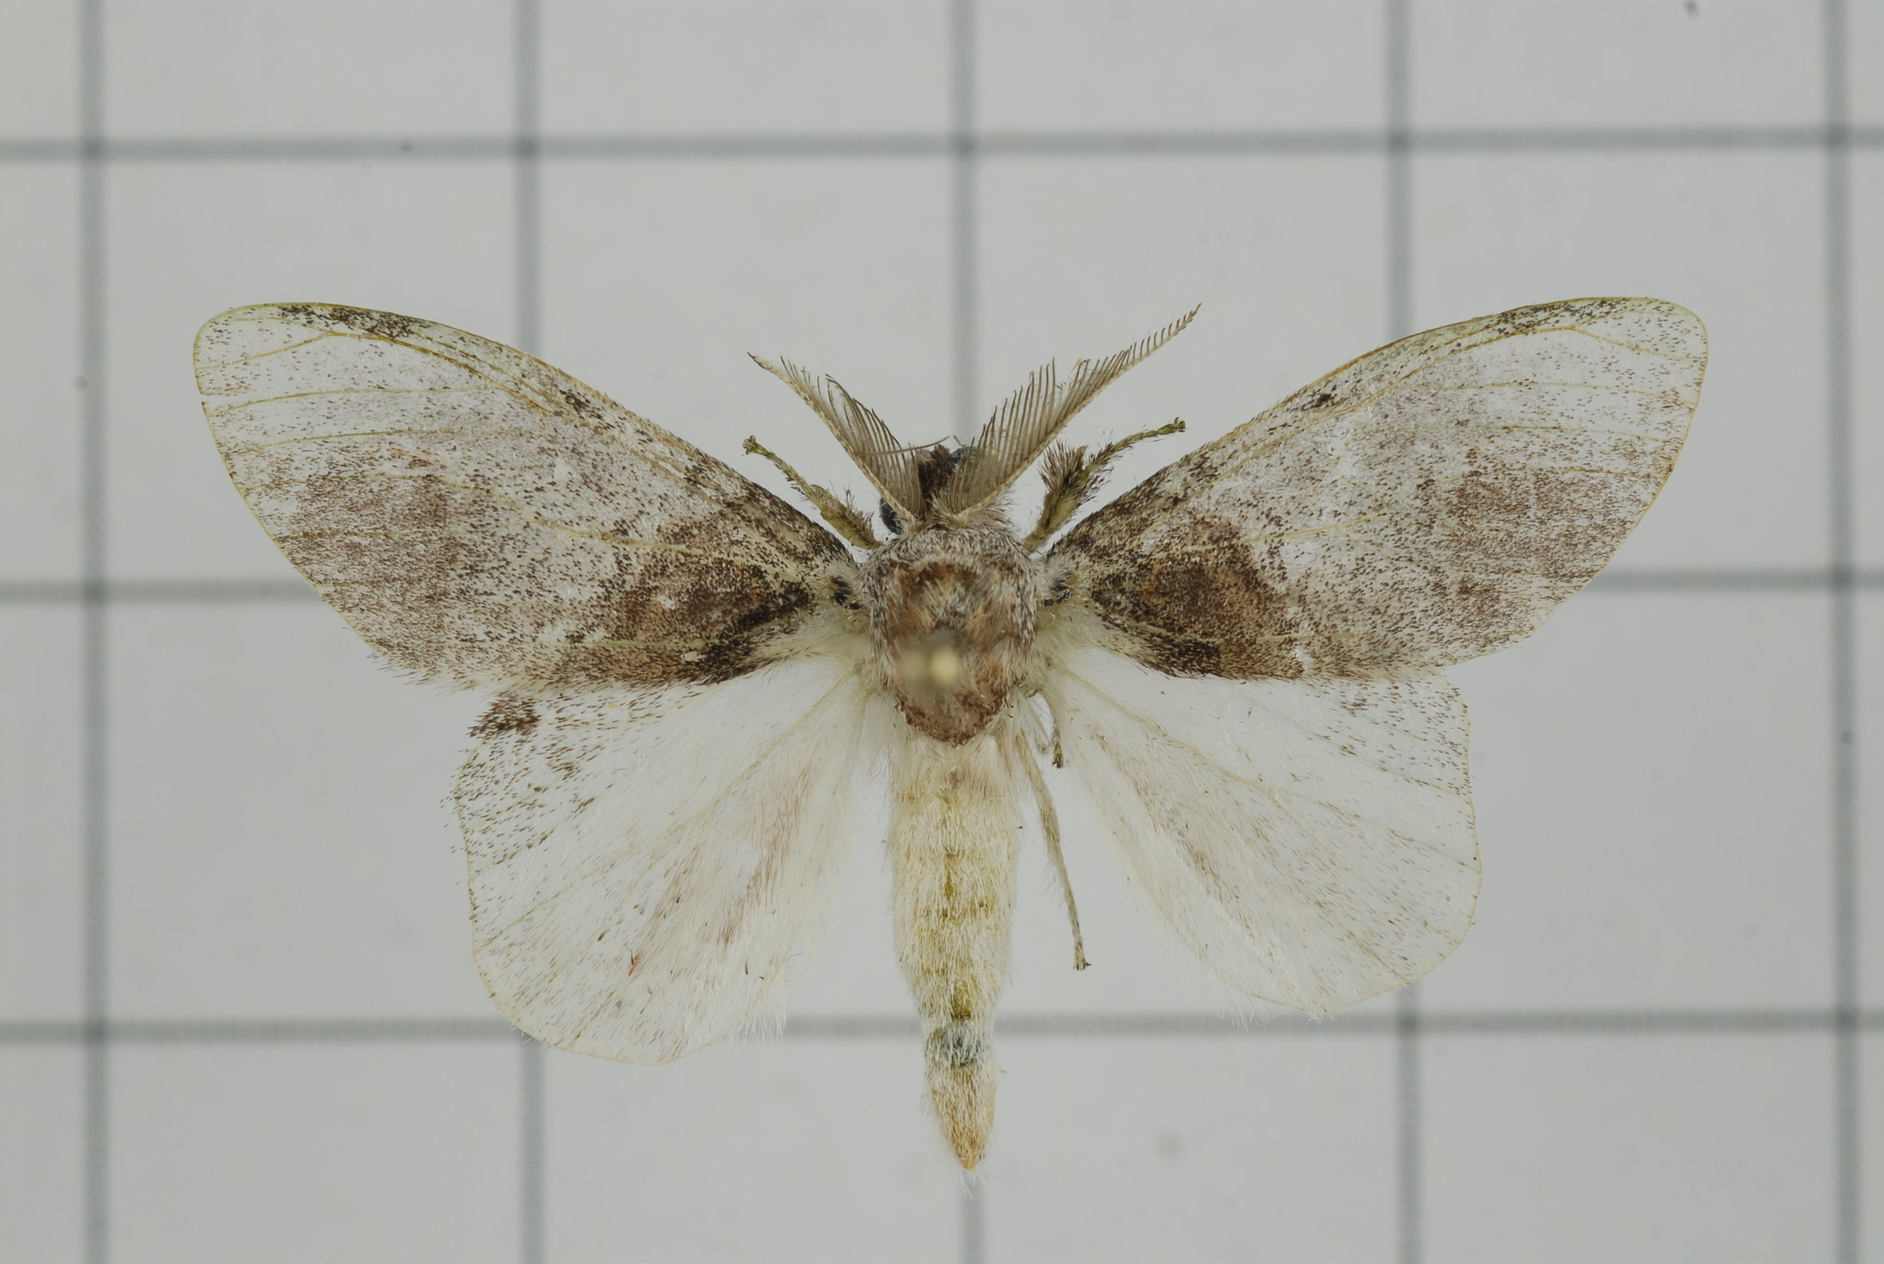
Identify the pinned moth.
Liparopsis postalbida
